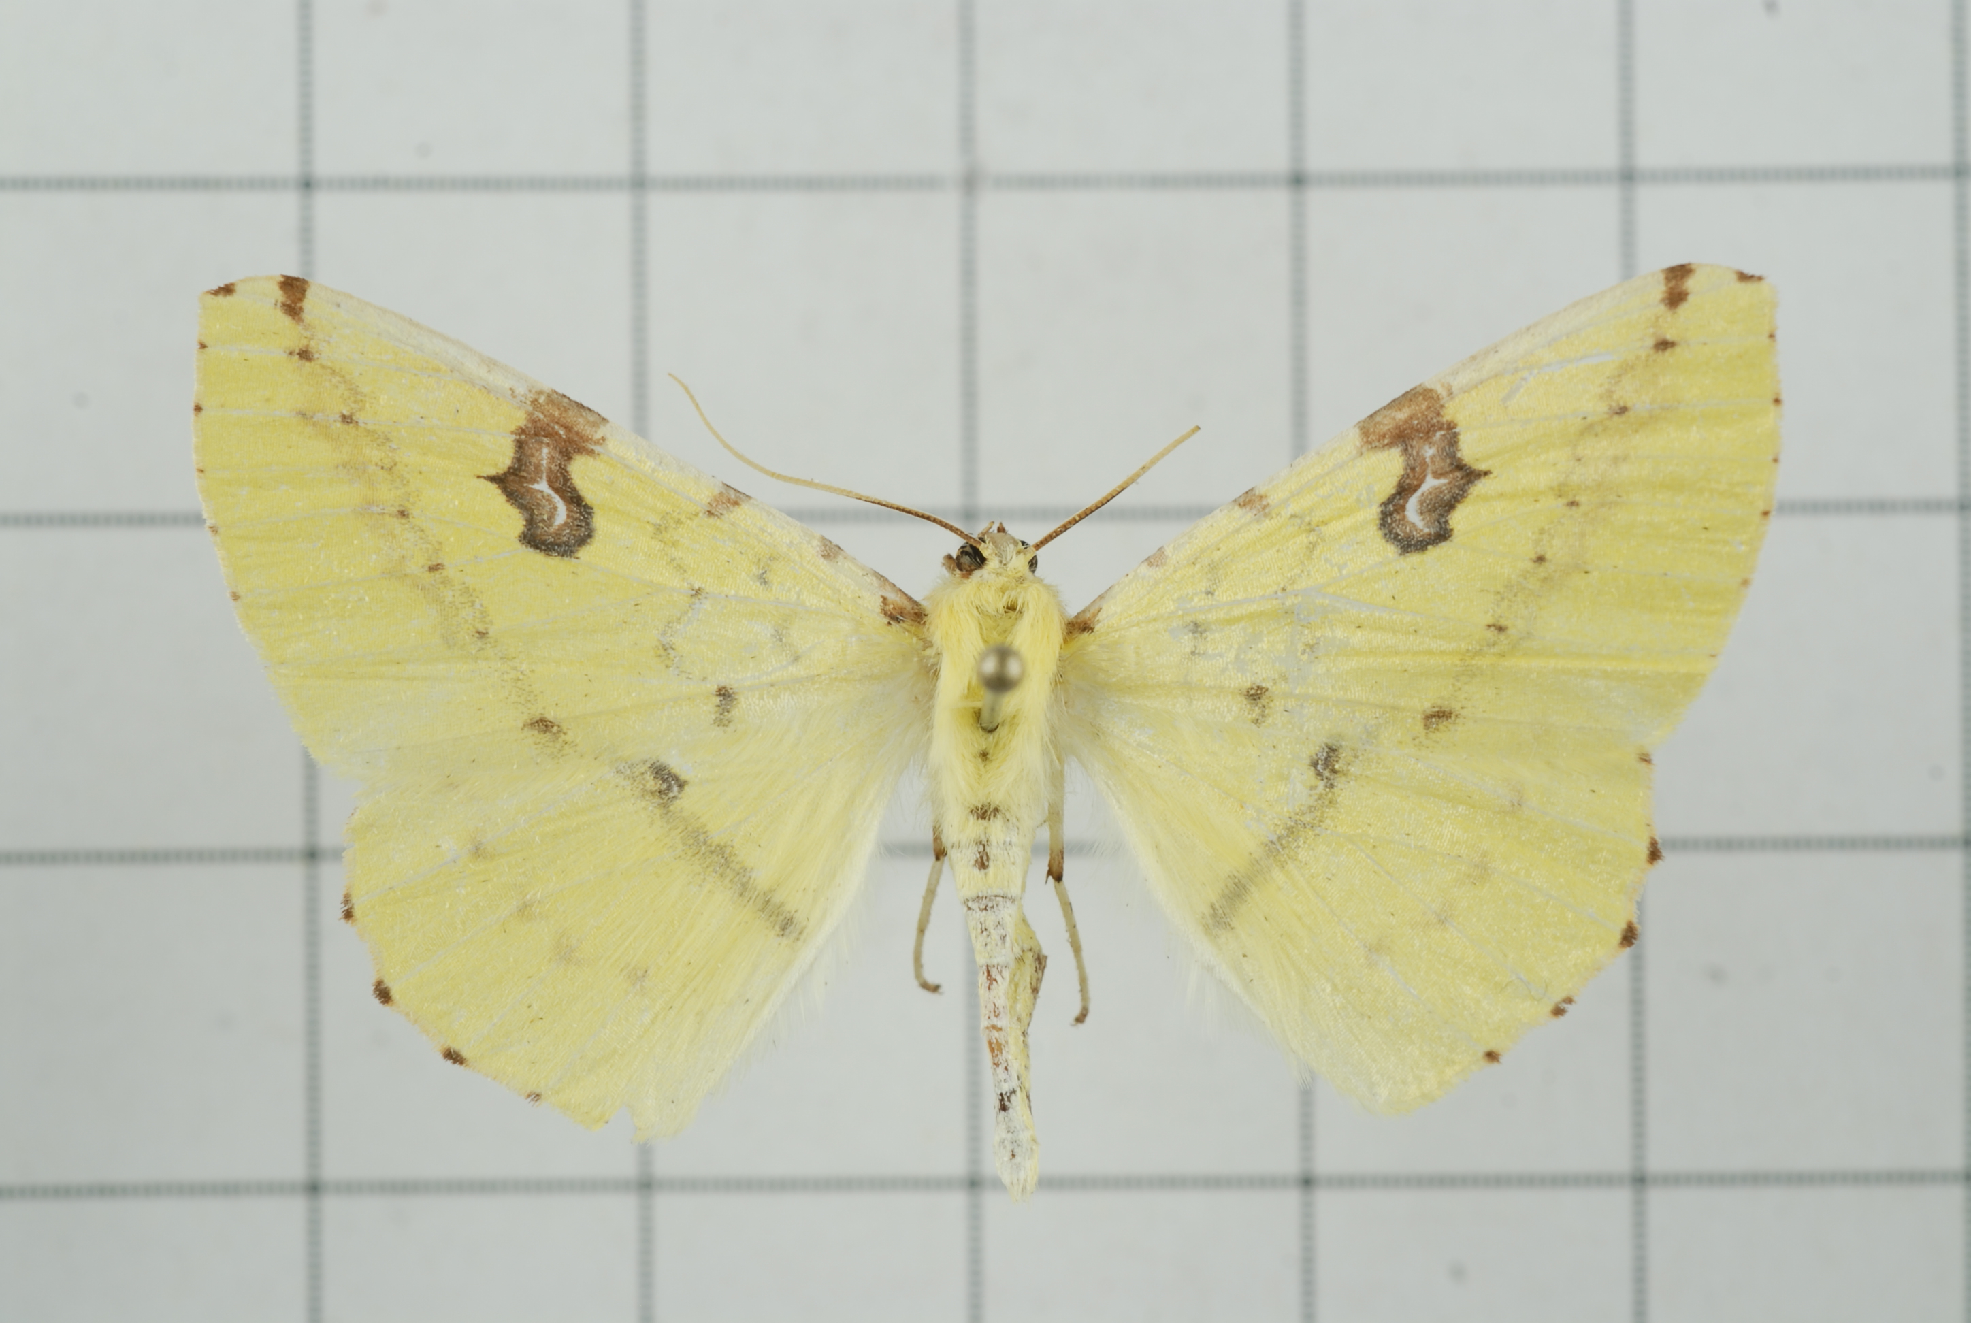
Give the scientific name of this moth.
Opisthograptis punctilineata
